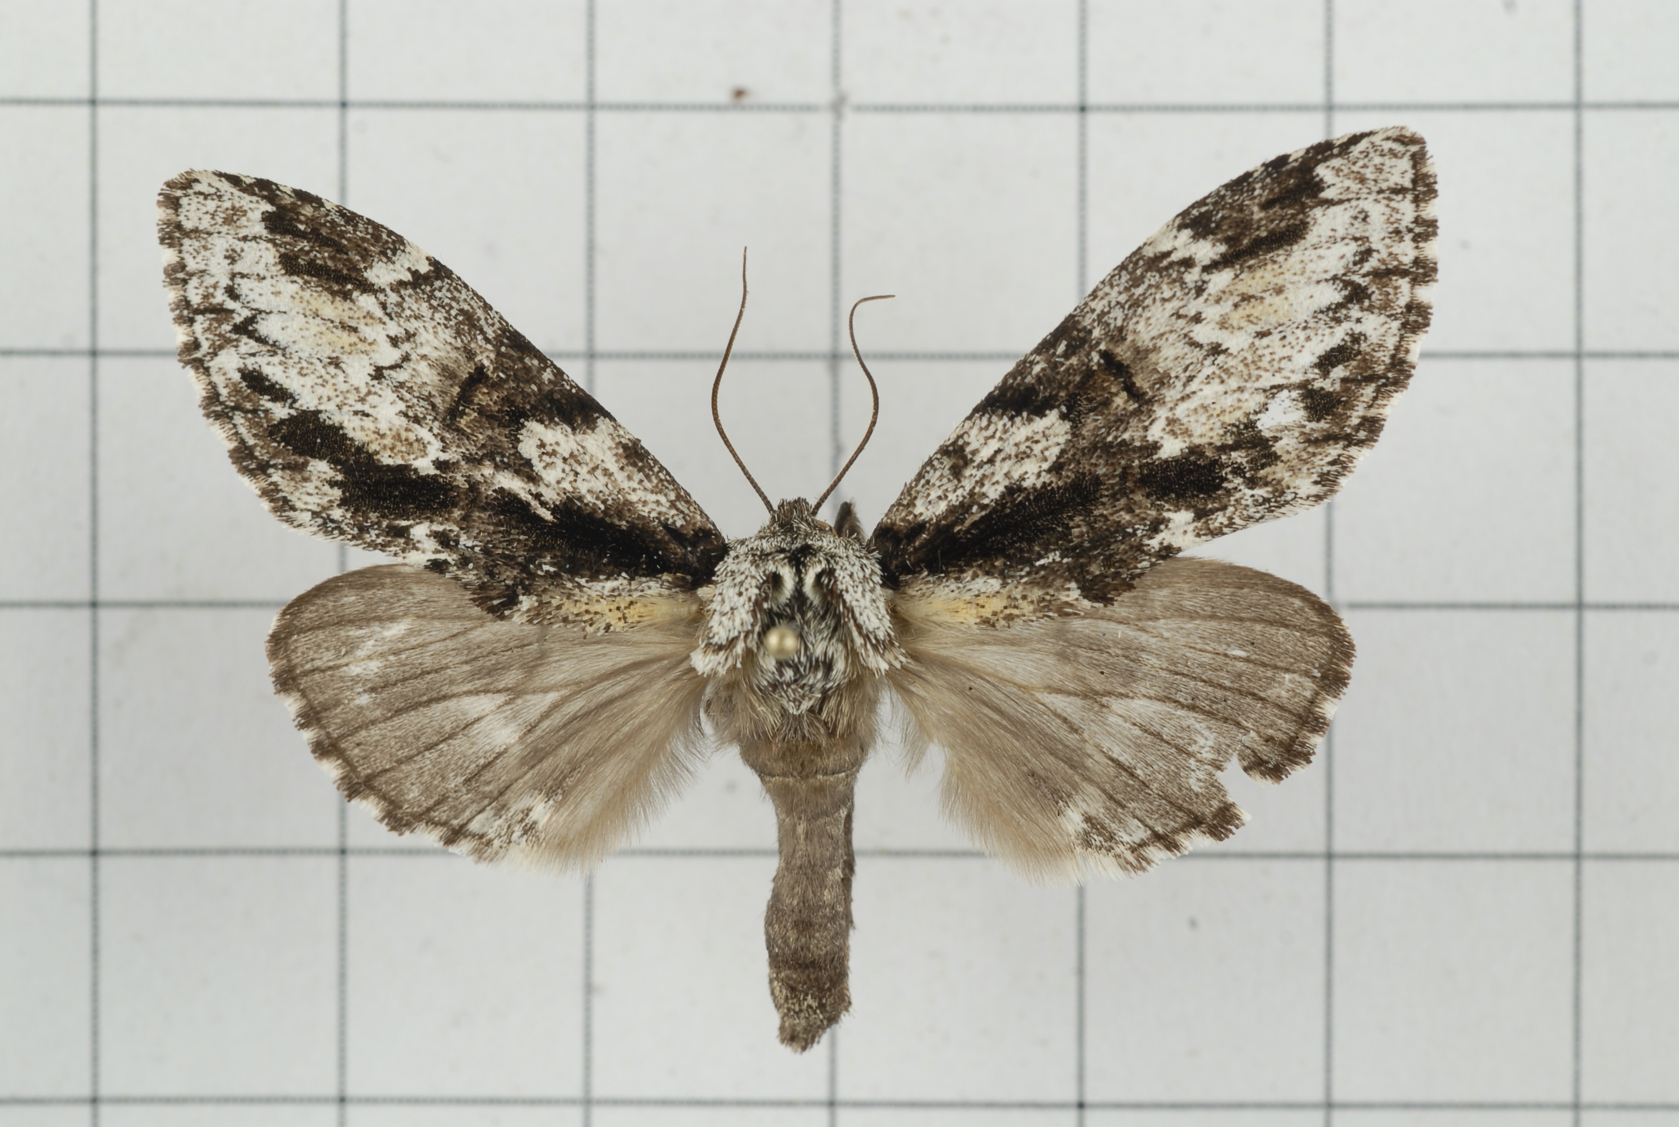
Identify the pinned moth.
Metriaeschra apatela elegans
